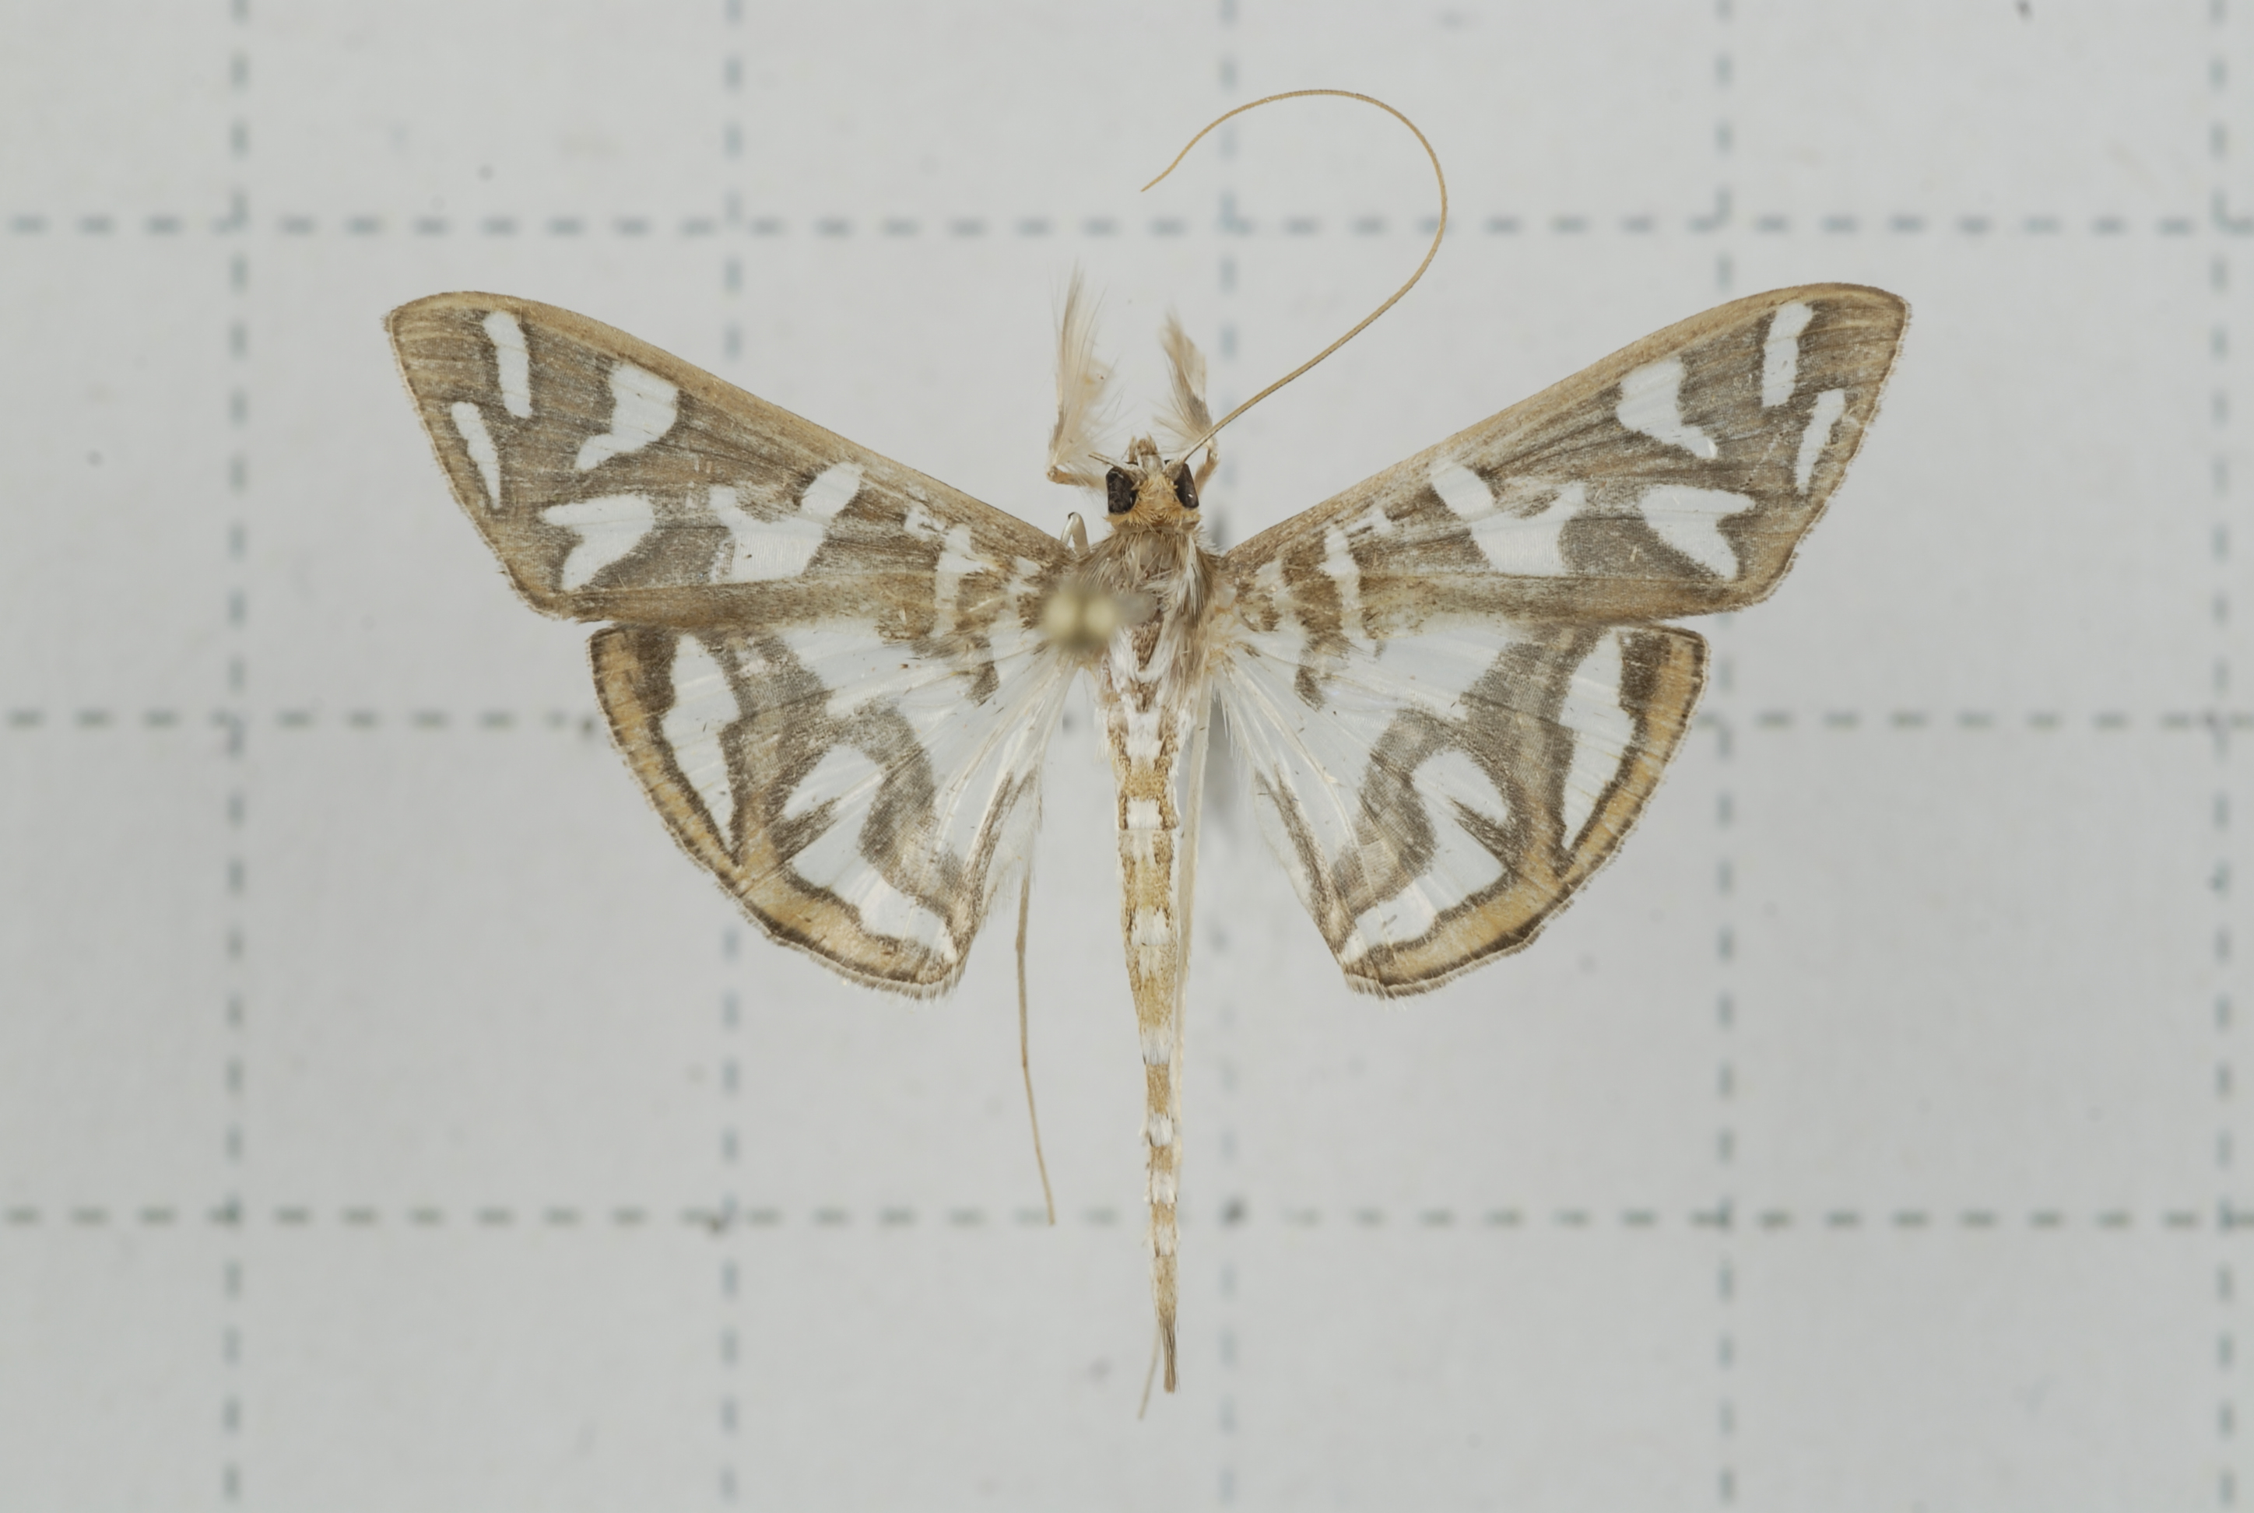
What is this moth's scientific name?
Nausinoe perspectata
